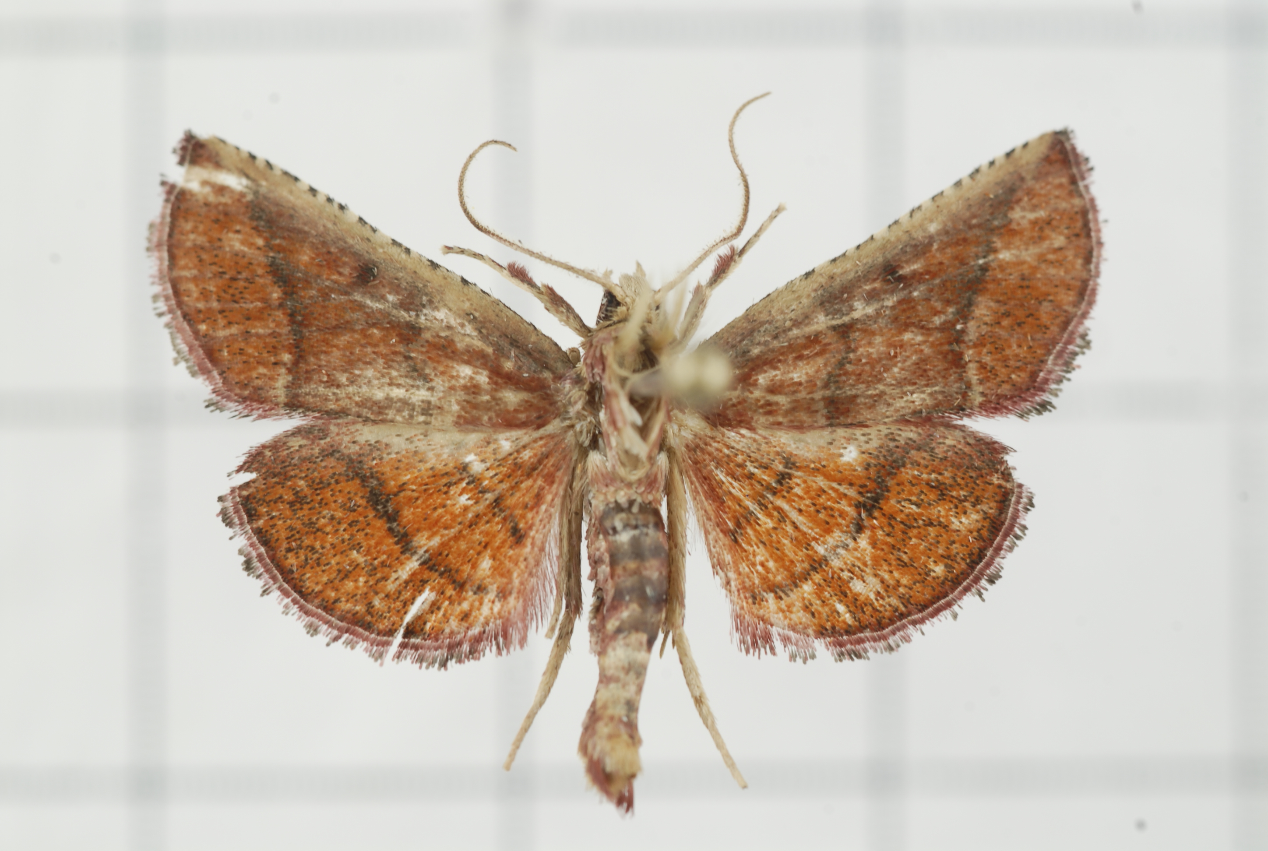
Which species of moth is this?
Lixa productalis taiwana
